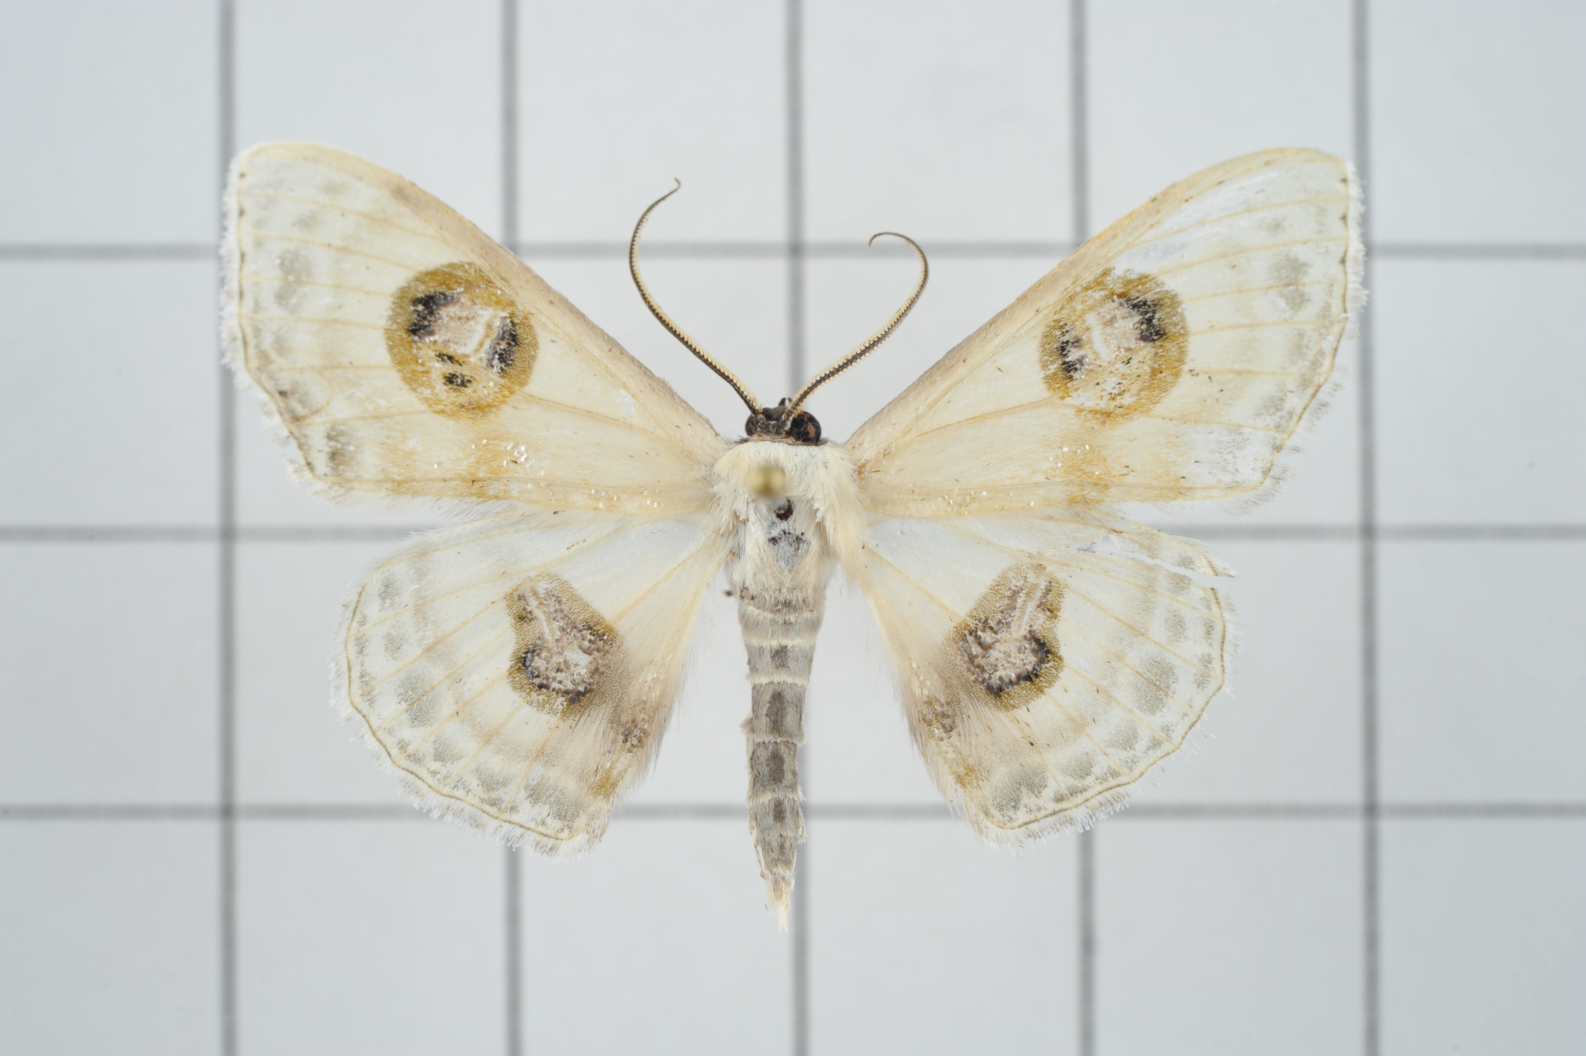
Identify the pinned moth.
Problepsis crassinotata
